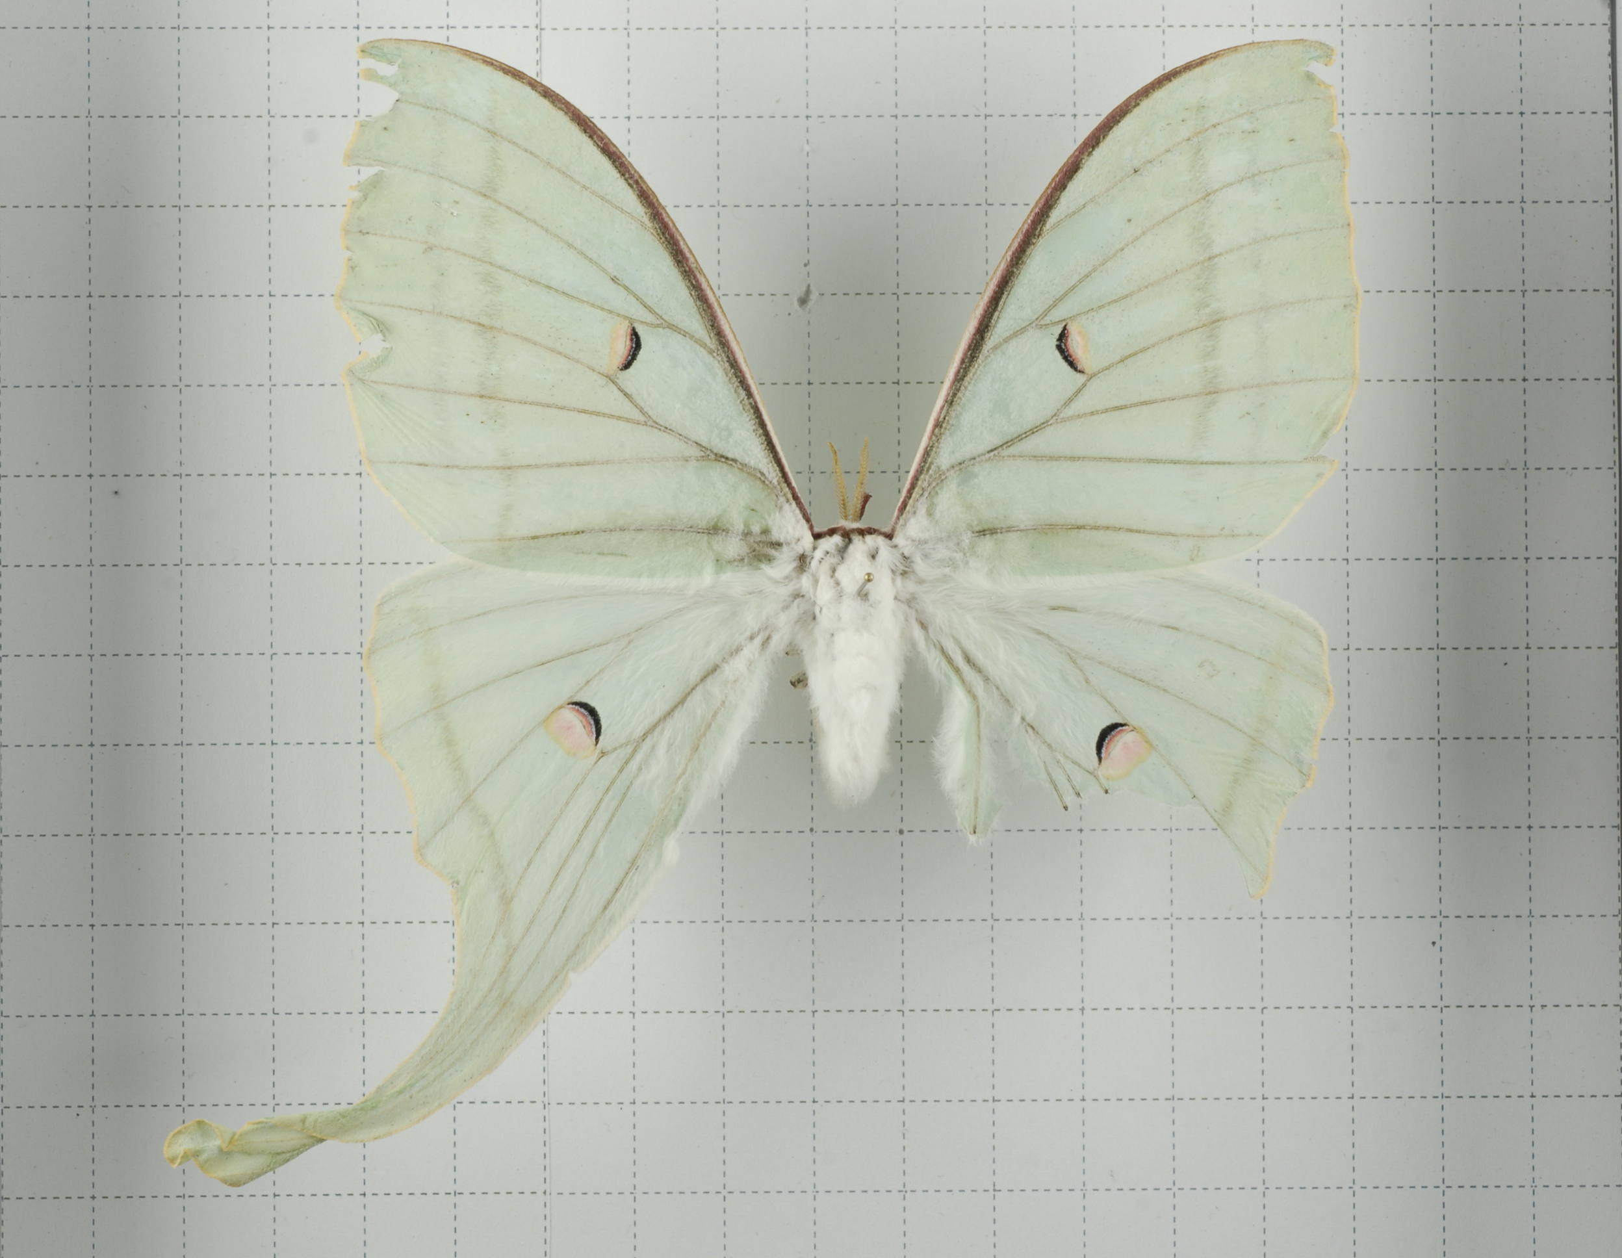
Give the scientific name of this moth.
Actias ningpoana ningtaiwana
